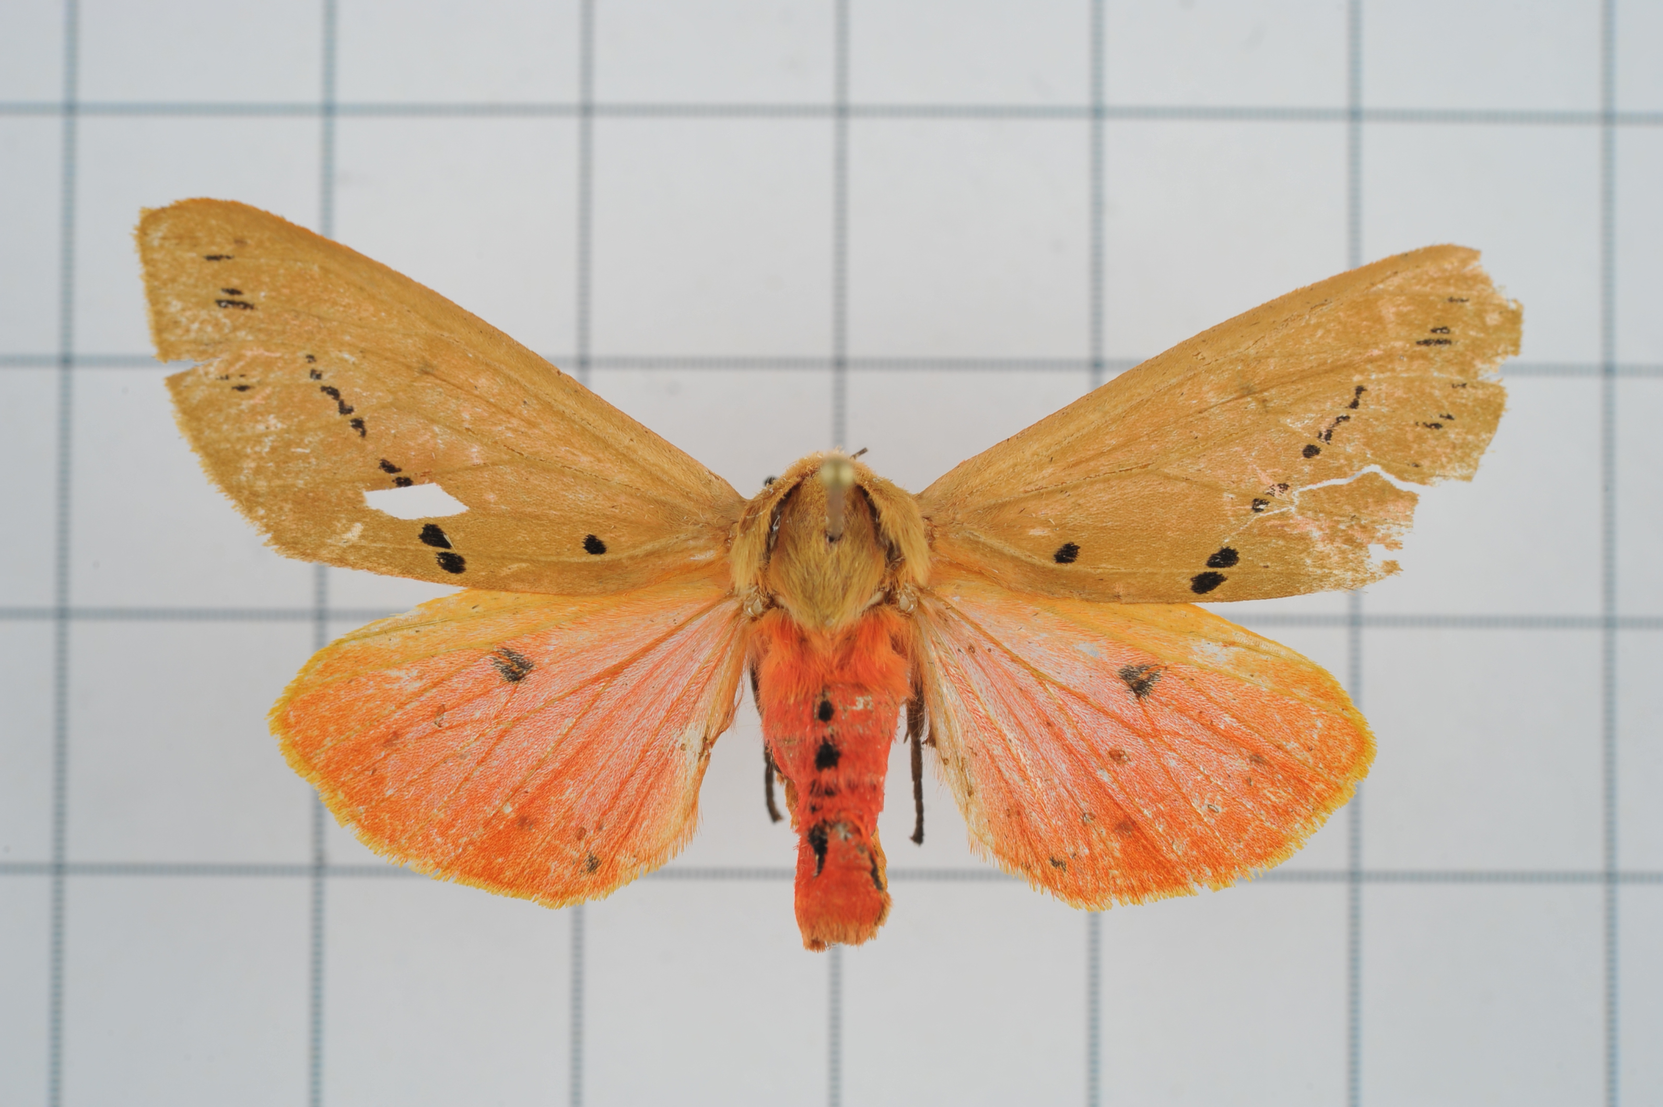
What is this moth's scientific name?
Spilarctia wilemani
